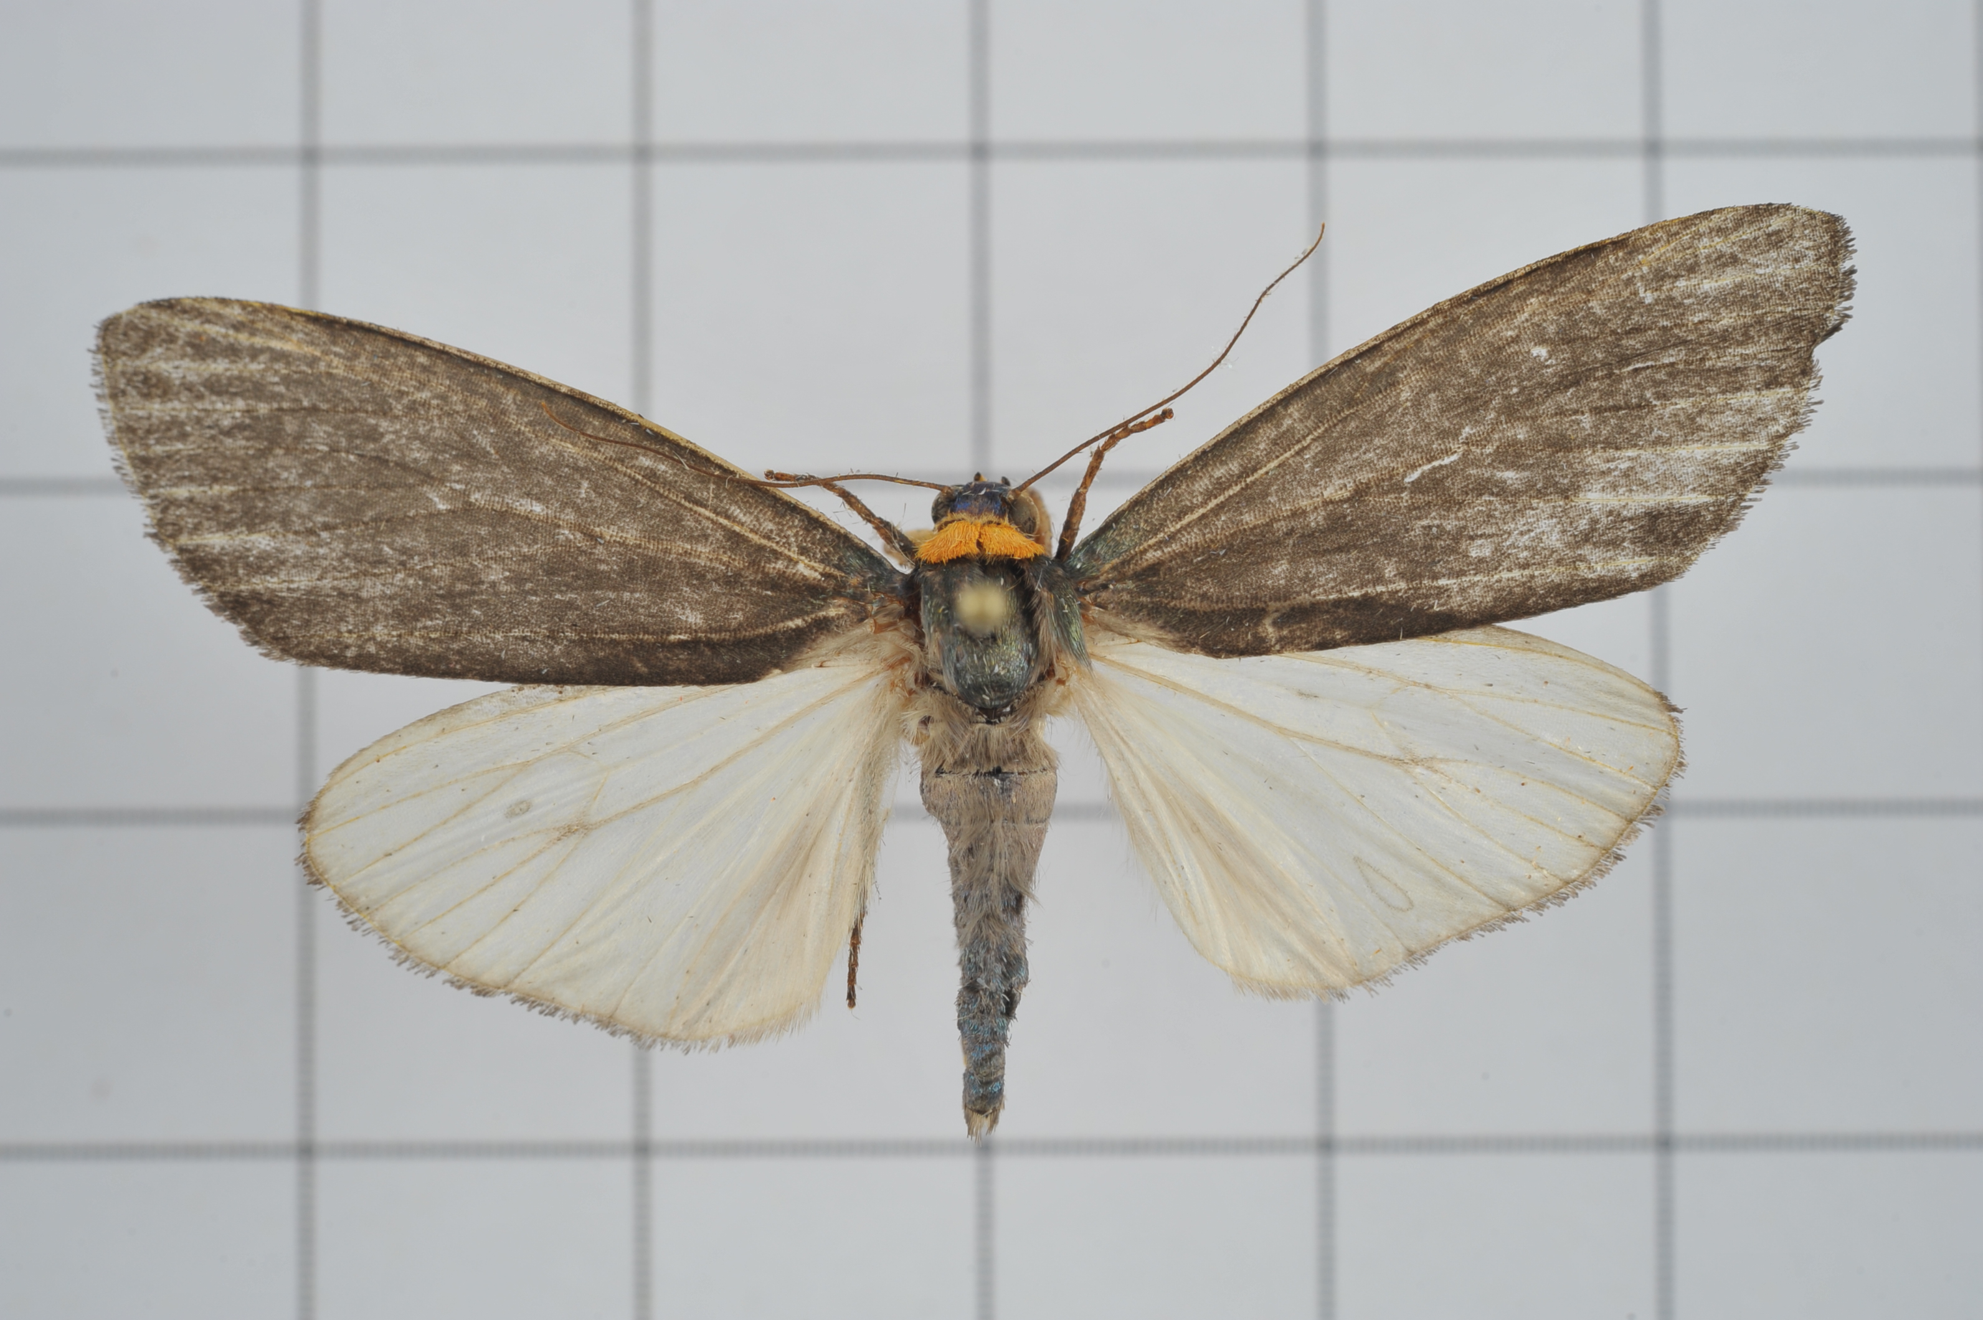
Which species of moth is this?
Paraona staudingeri formosana
